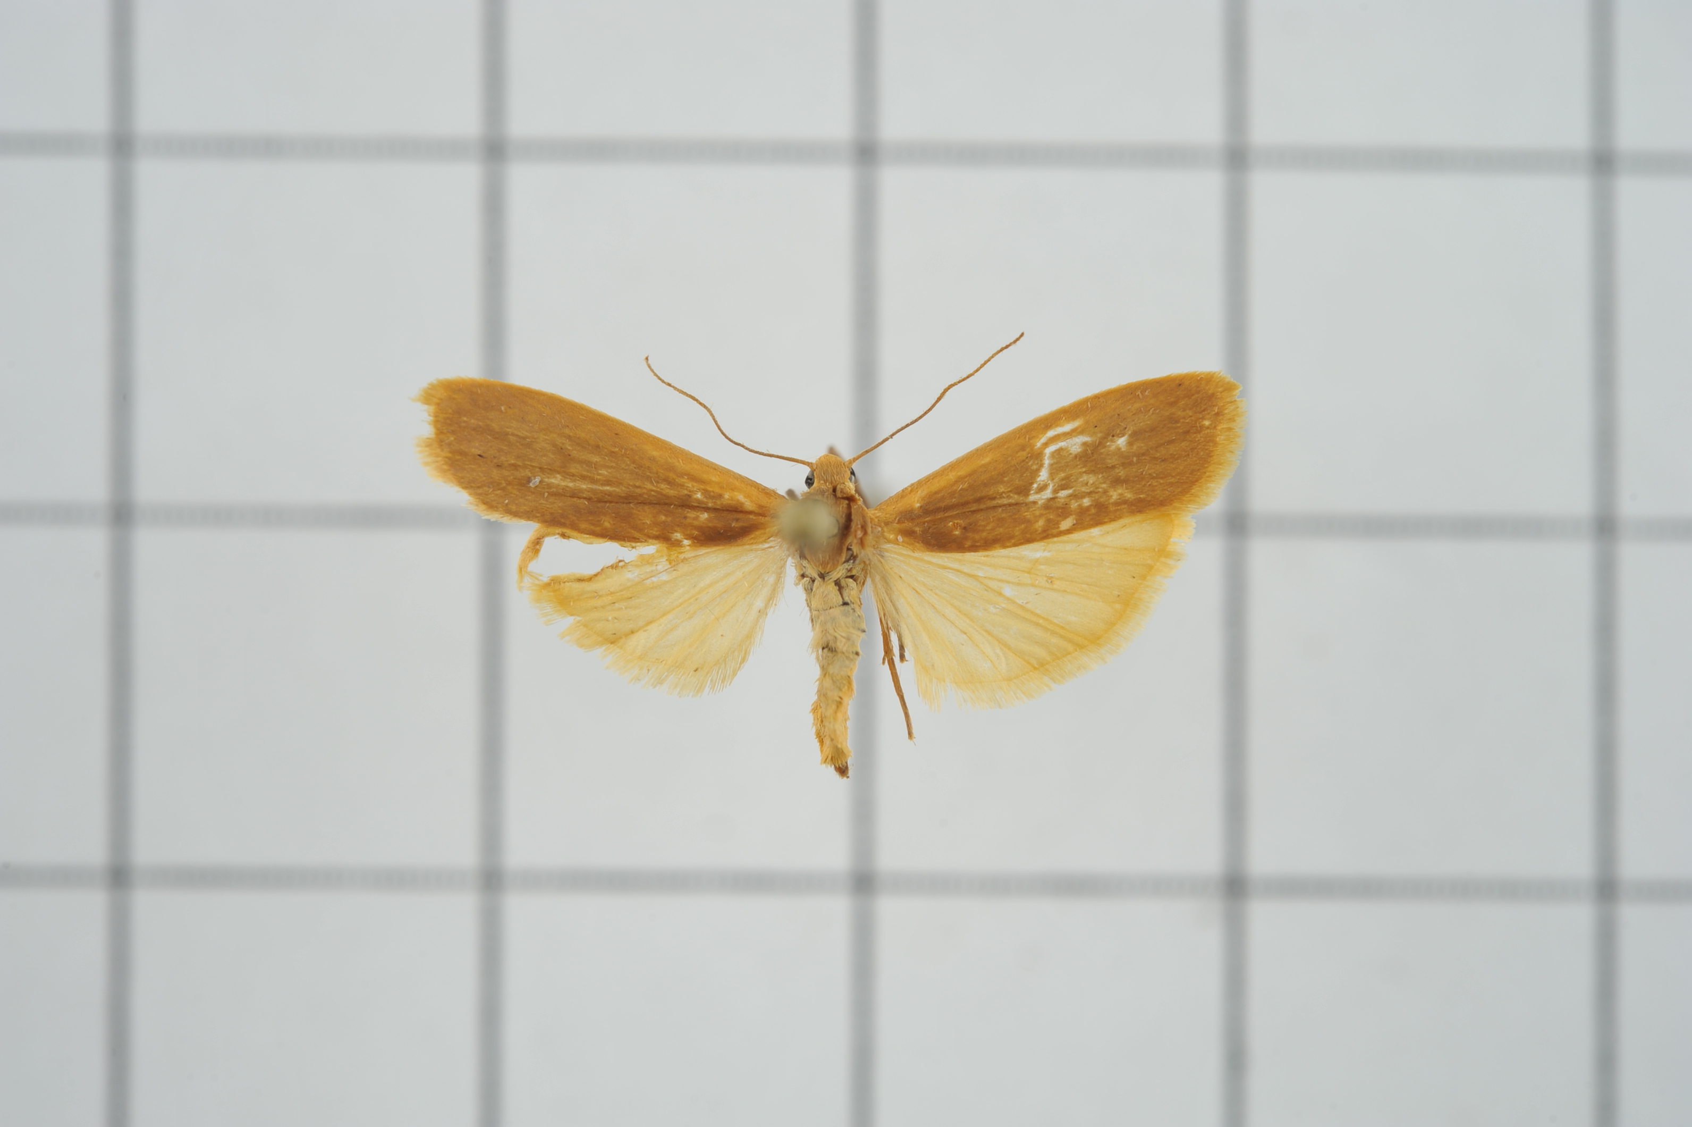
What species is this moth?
Tigrioides dimidiata
